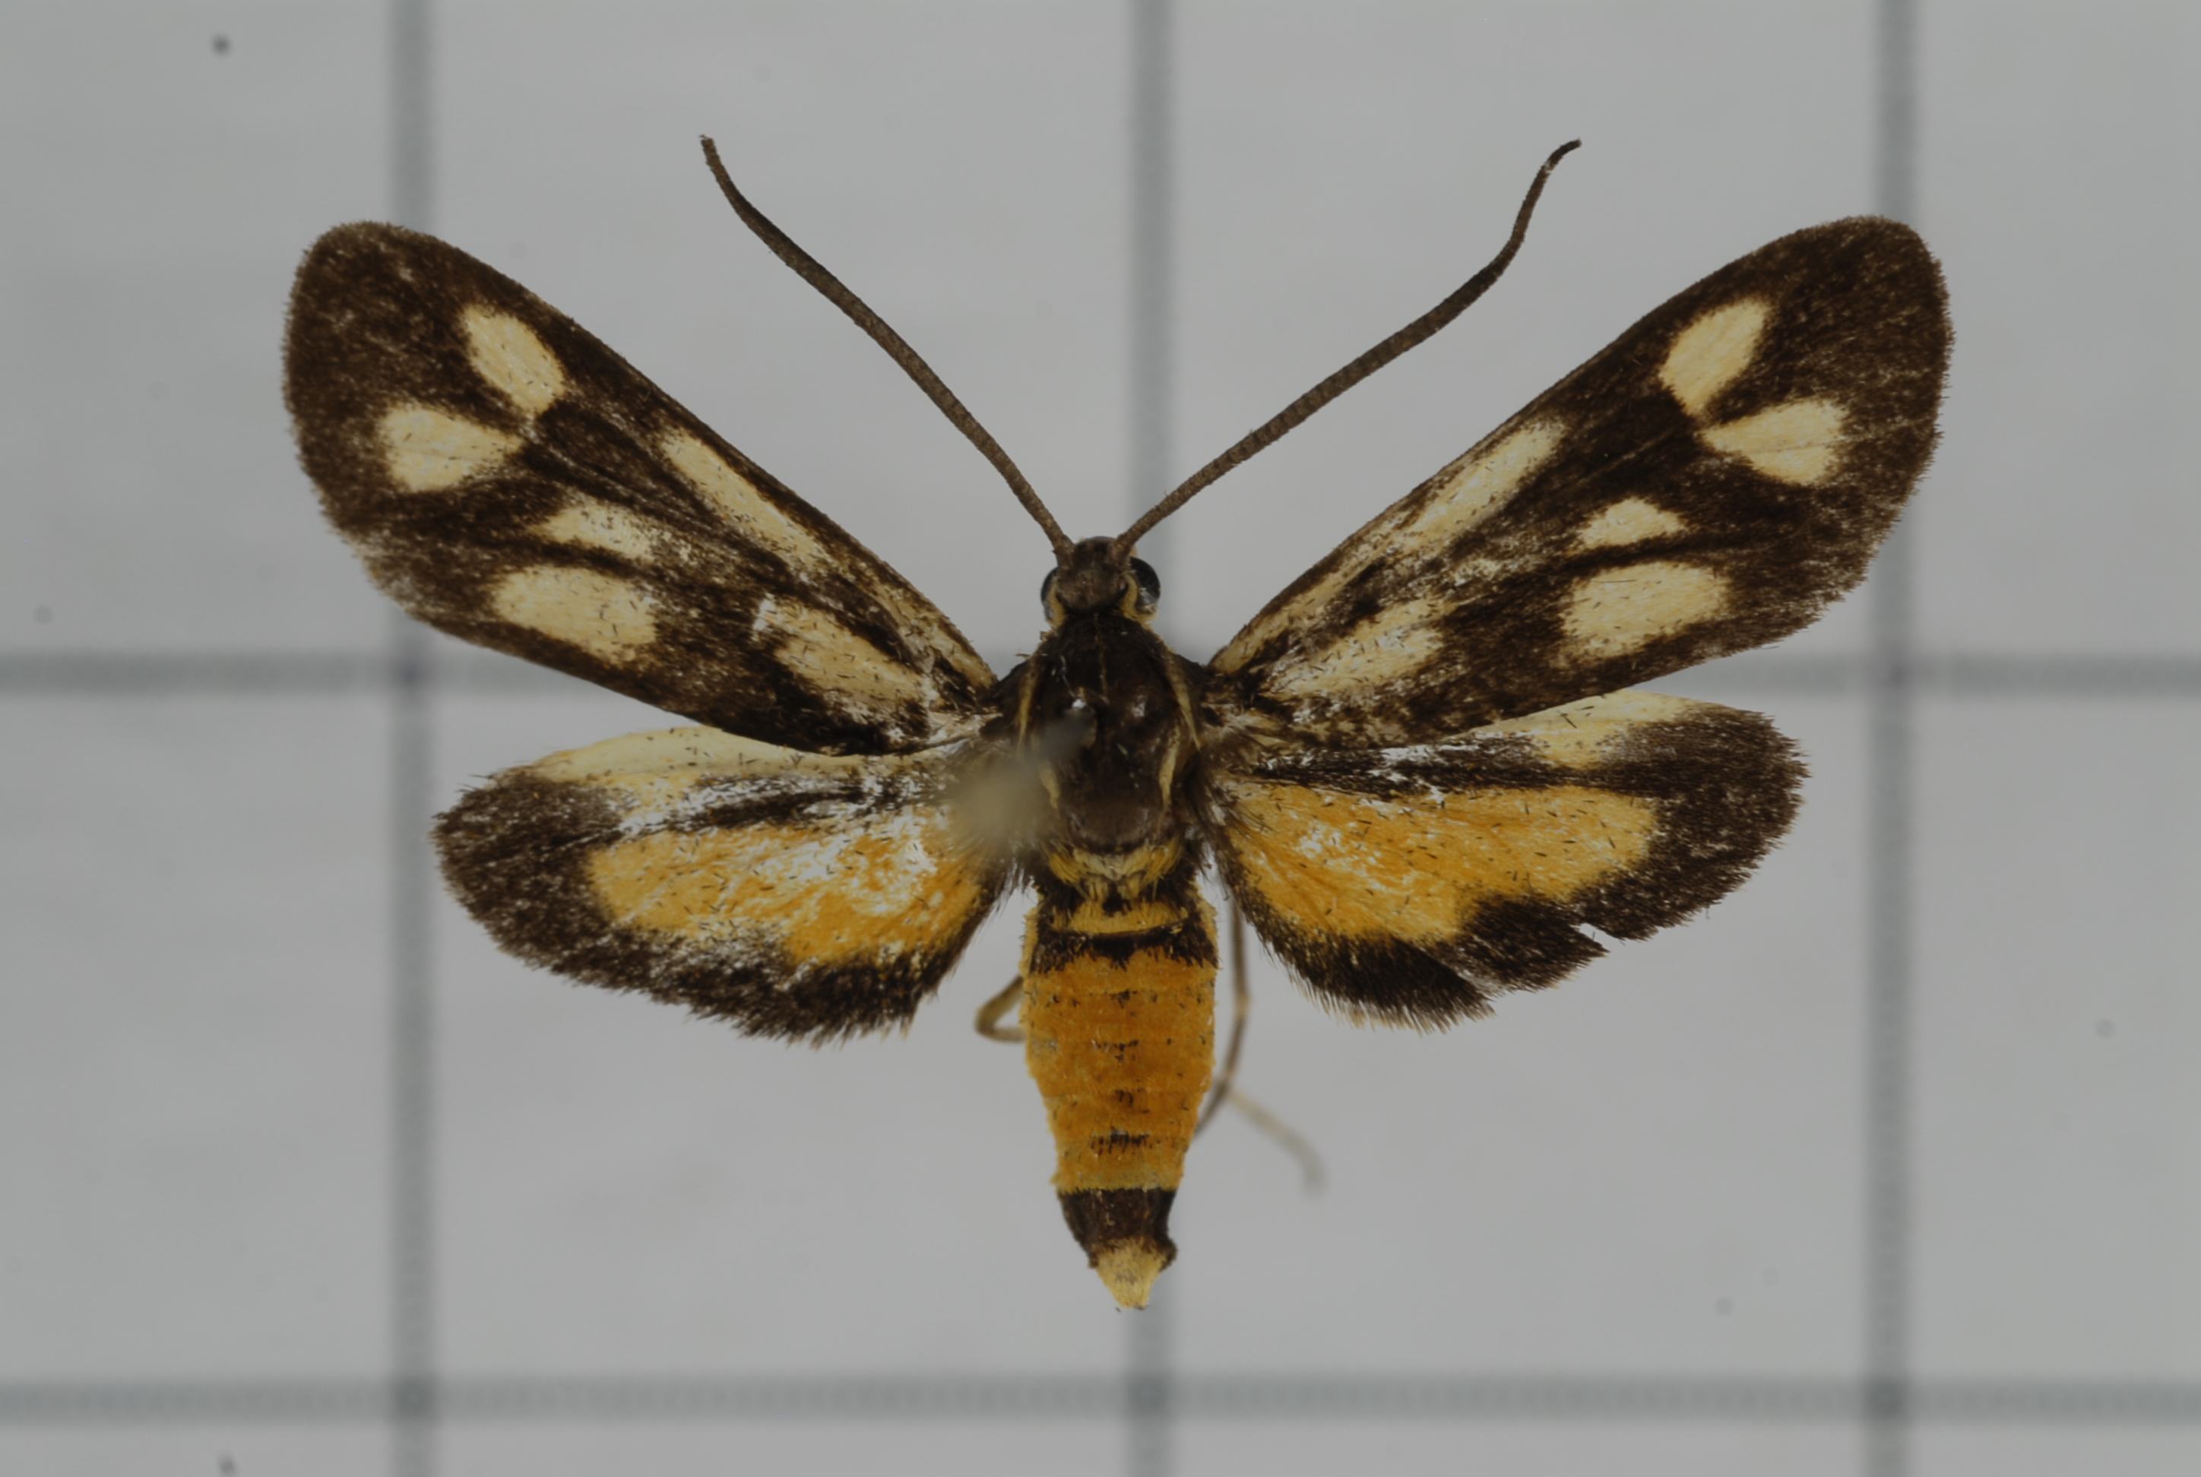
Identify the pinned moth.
Artona formosa
